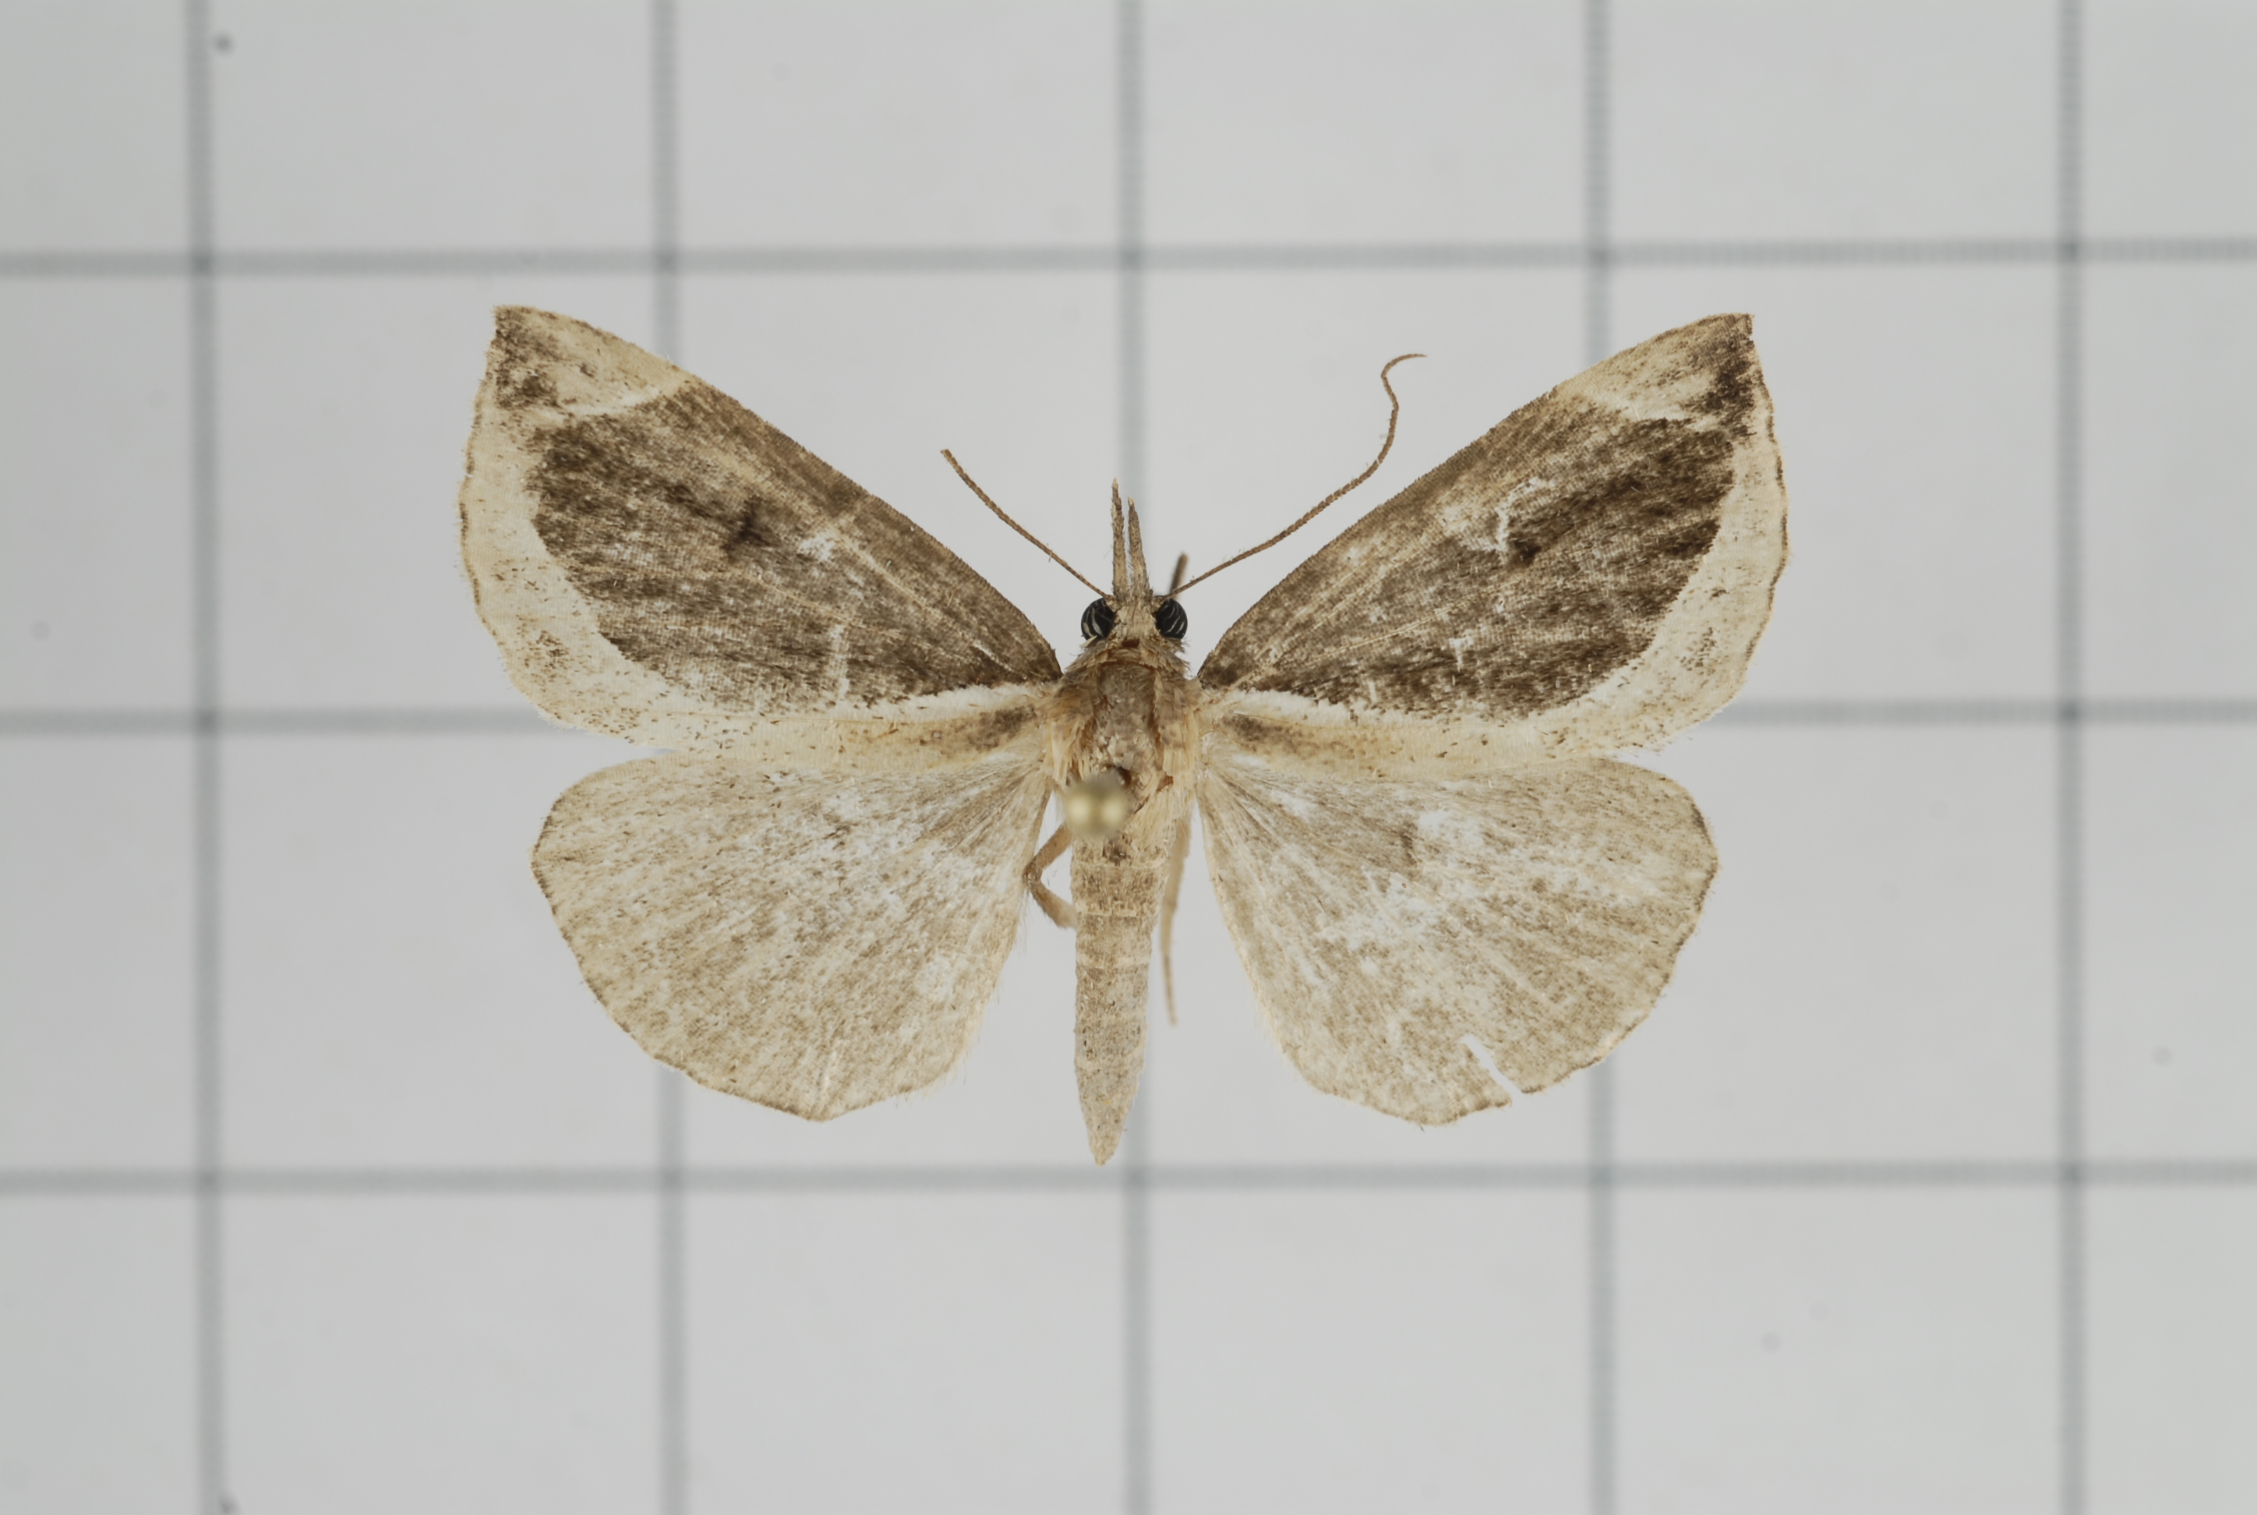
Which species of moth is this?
Hypena perspicua
